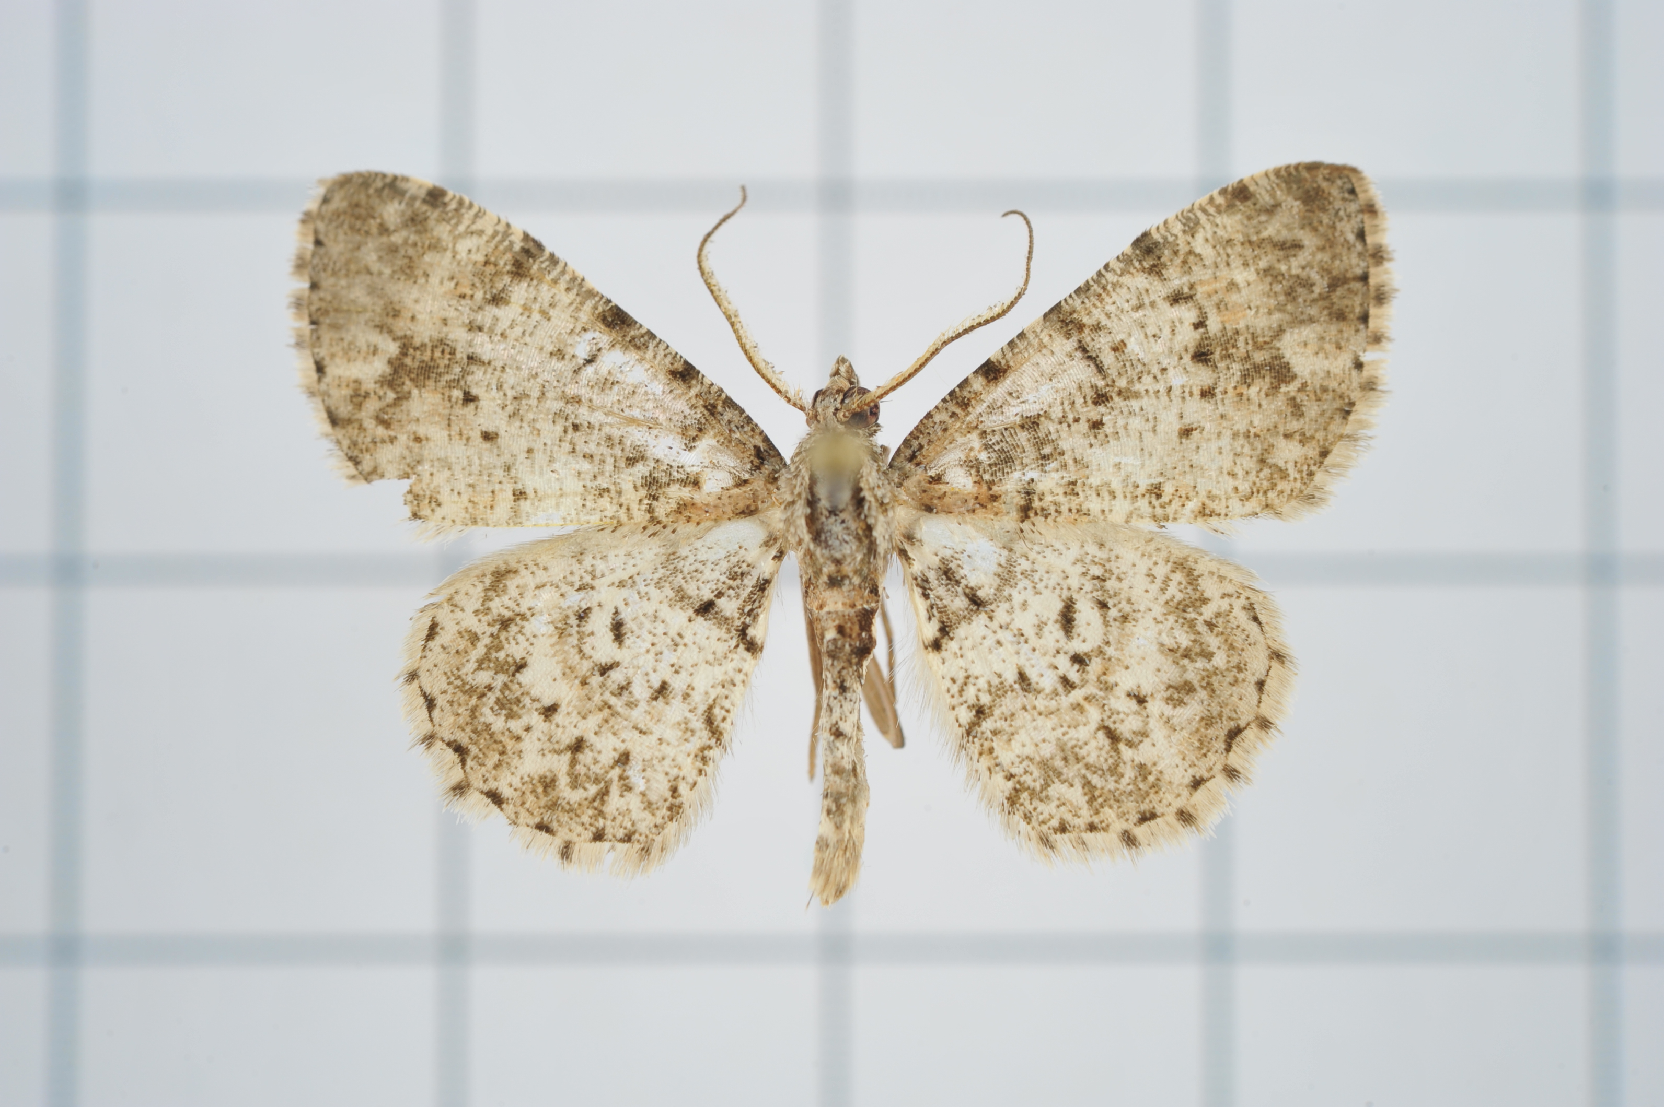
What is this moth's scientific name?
Myrioblephara simplaria simplaria
